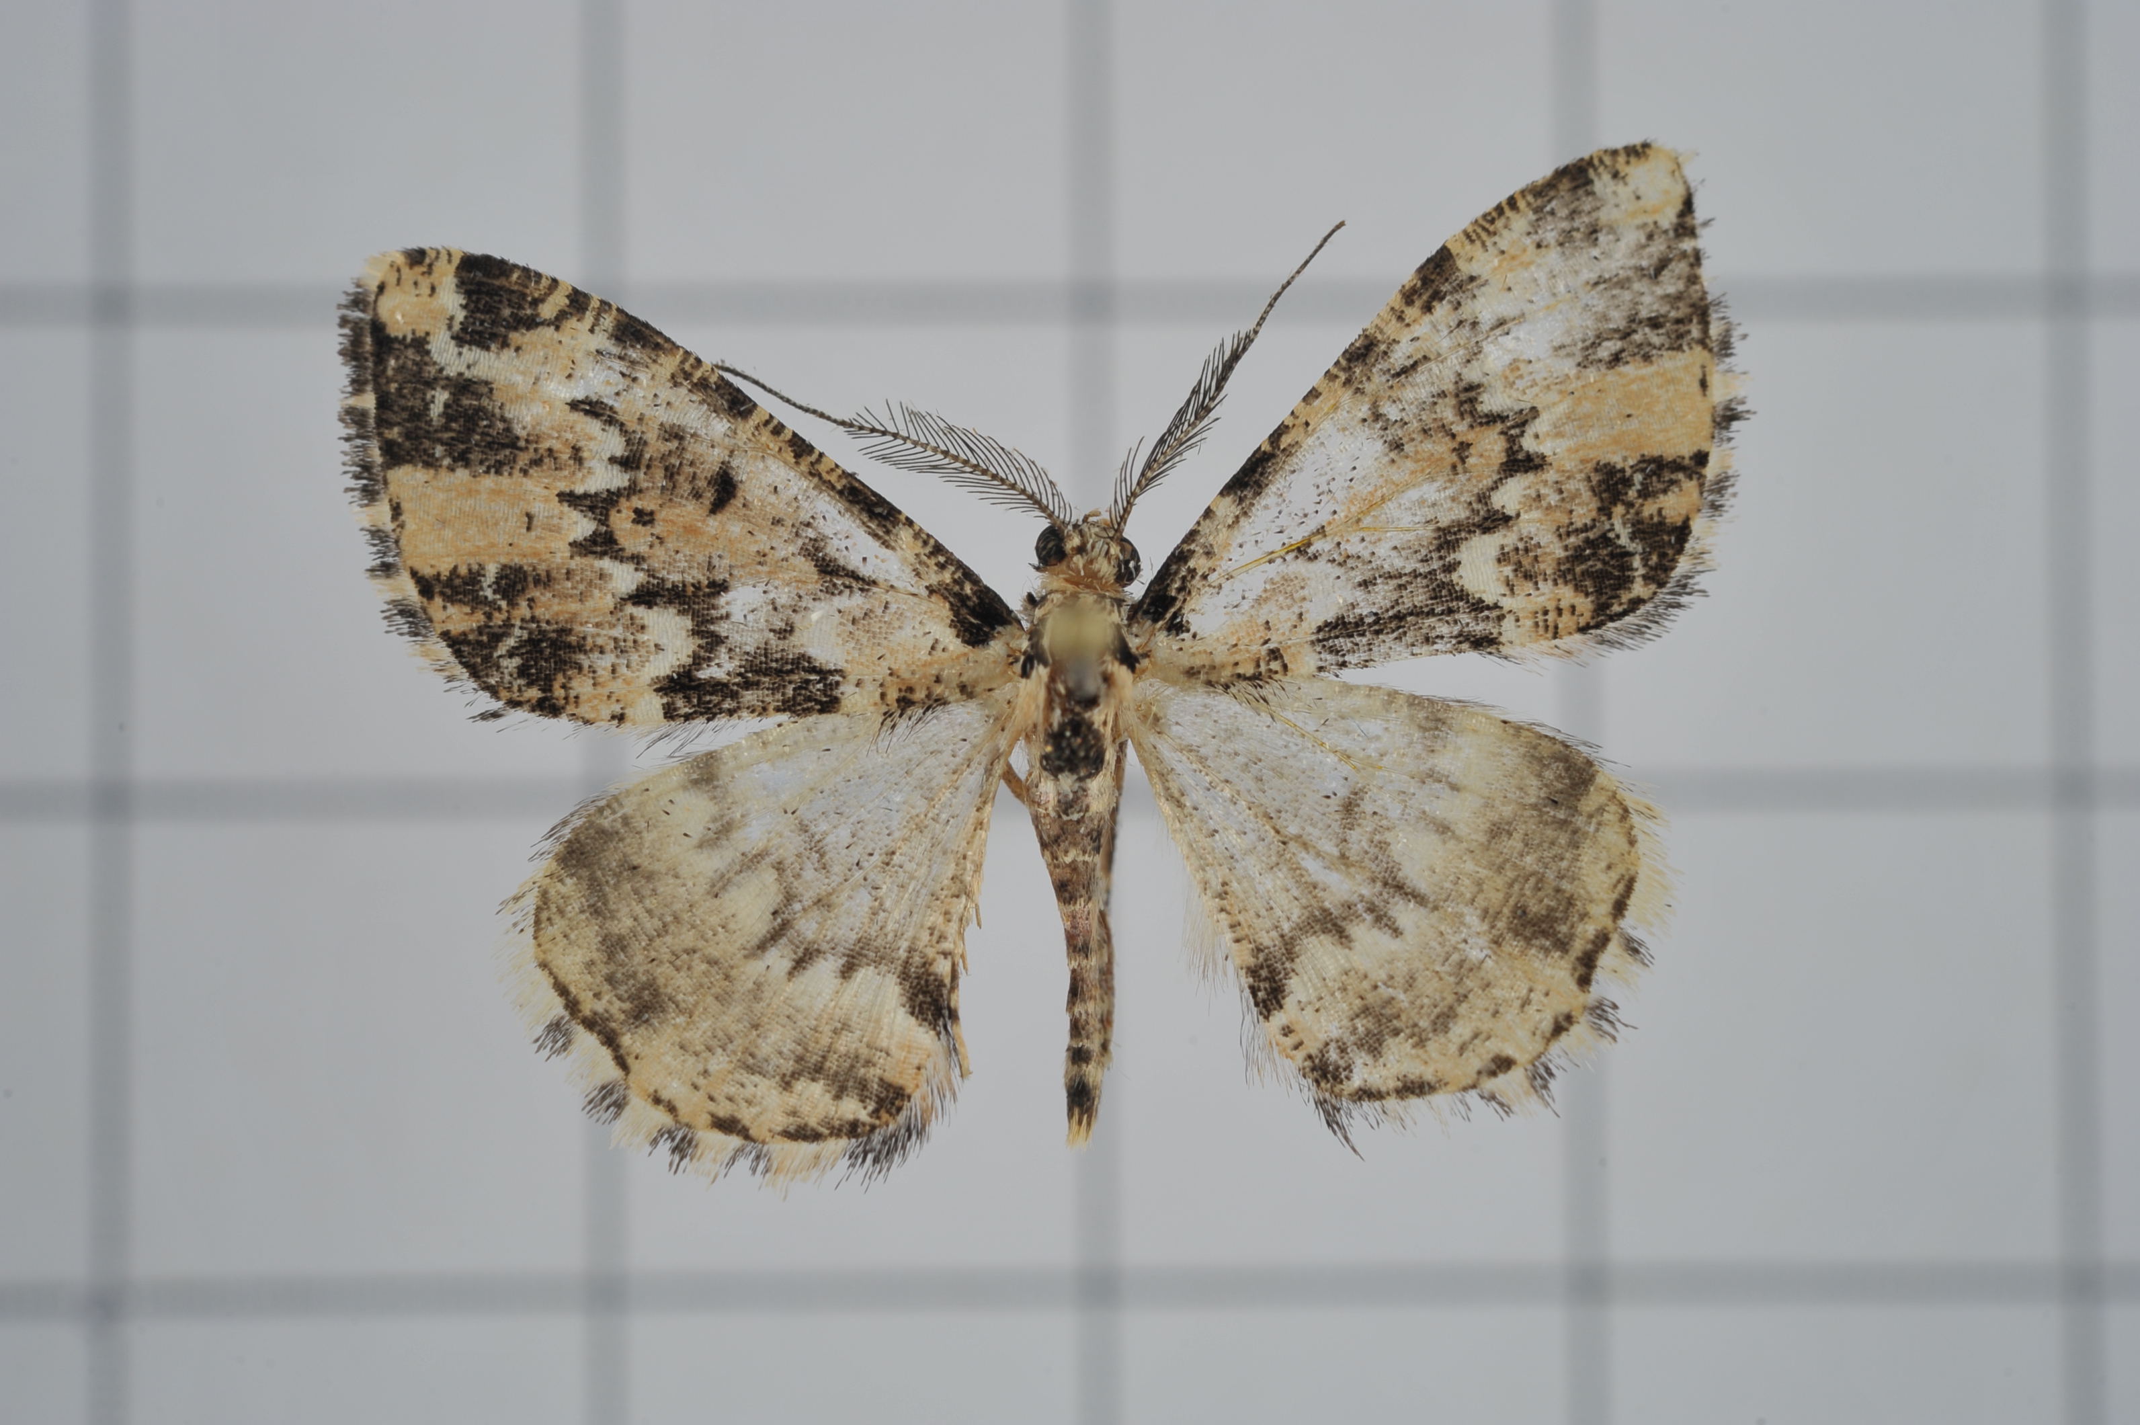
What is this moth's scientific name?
Prochasma squalida
